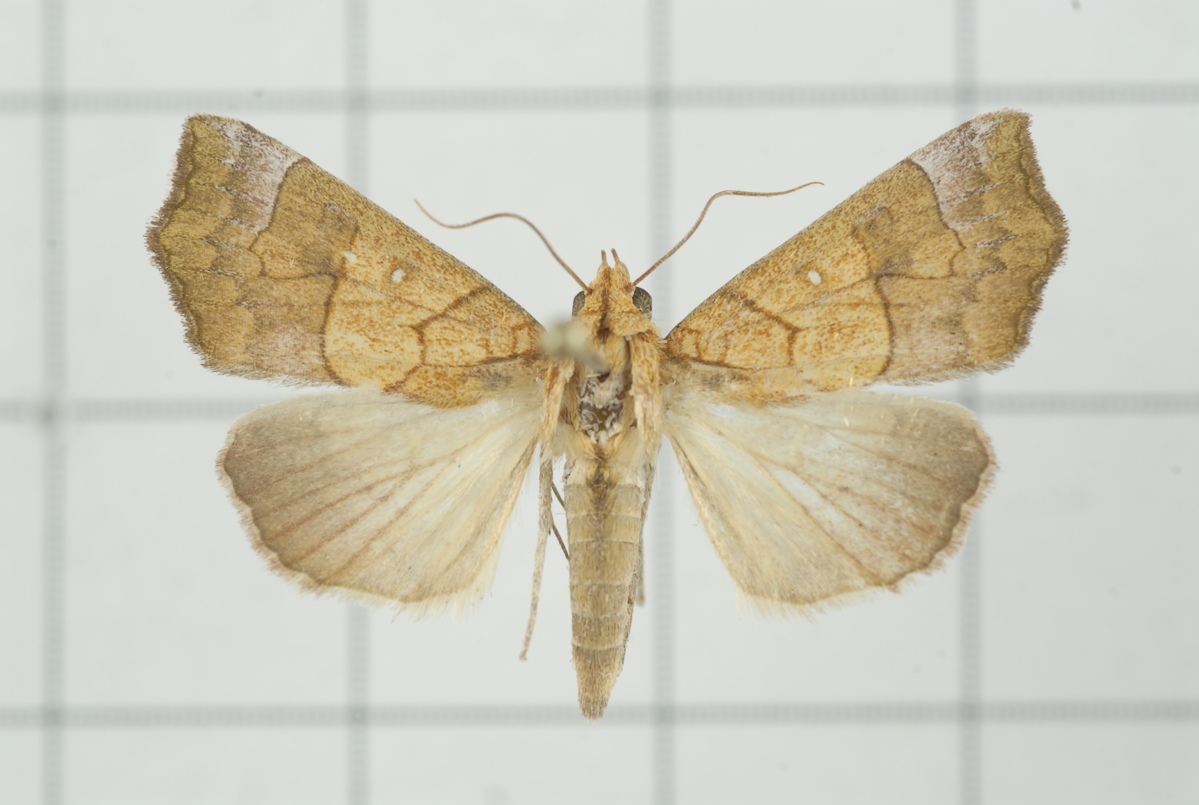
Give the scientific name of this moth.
Cosmophila lyona
